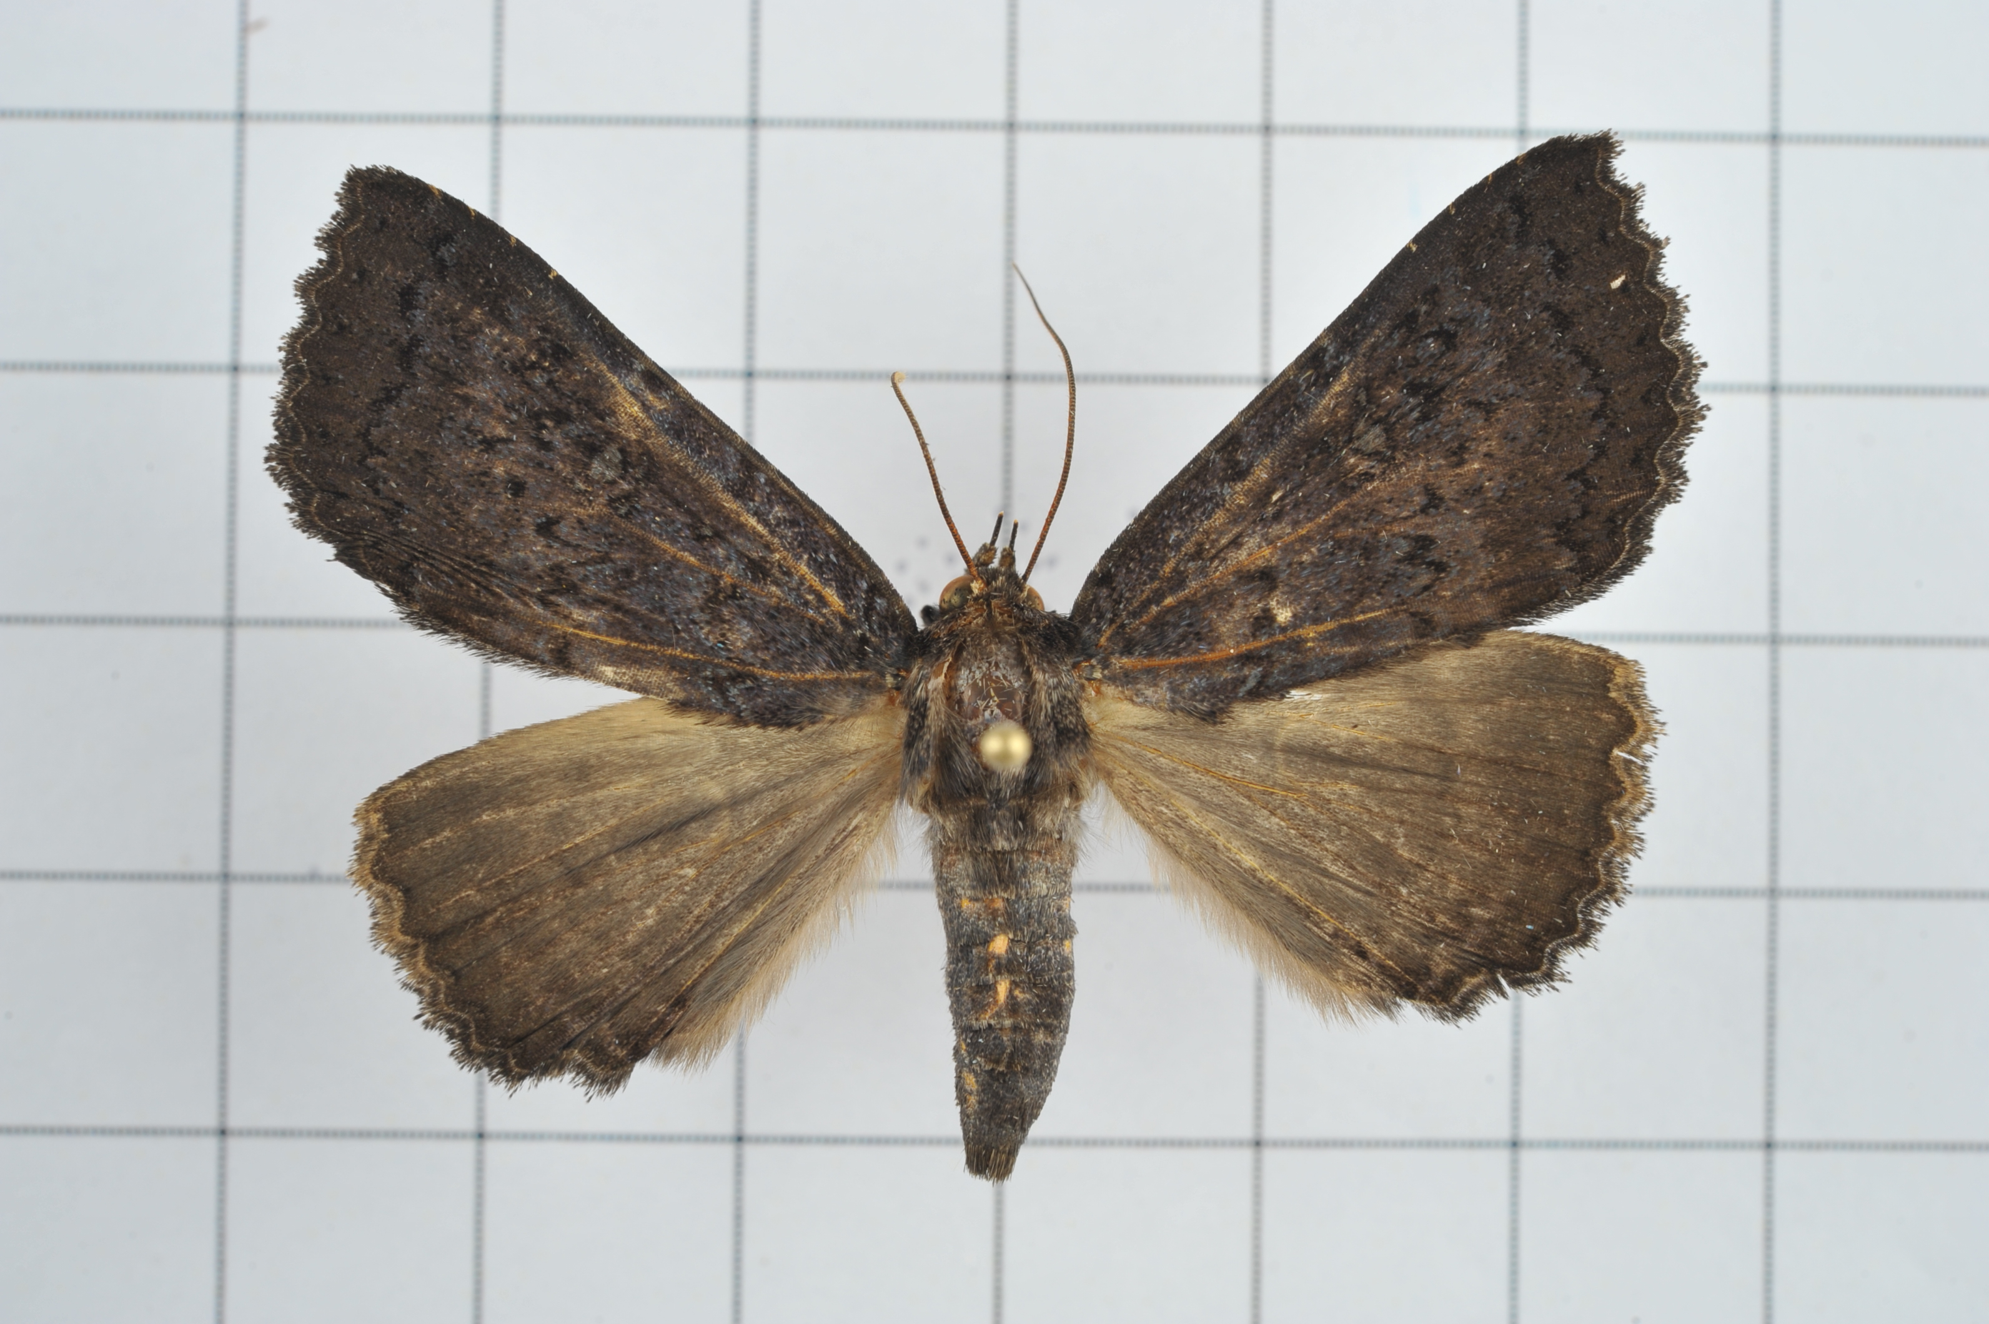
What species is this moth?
Hypersypnoides submarginata submarginata
